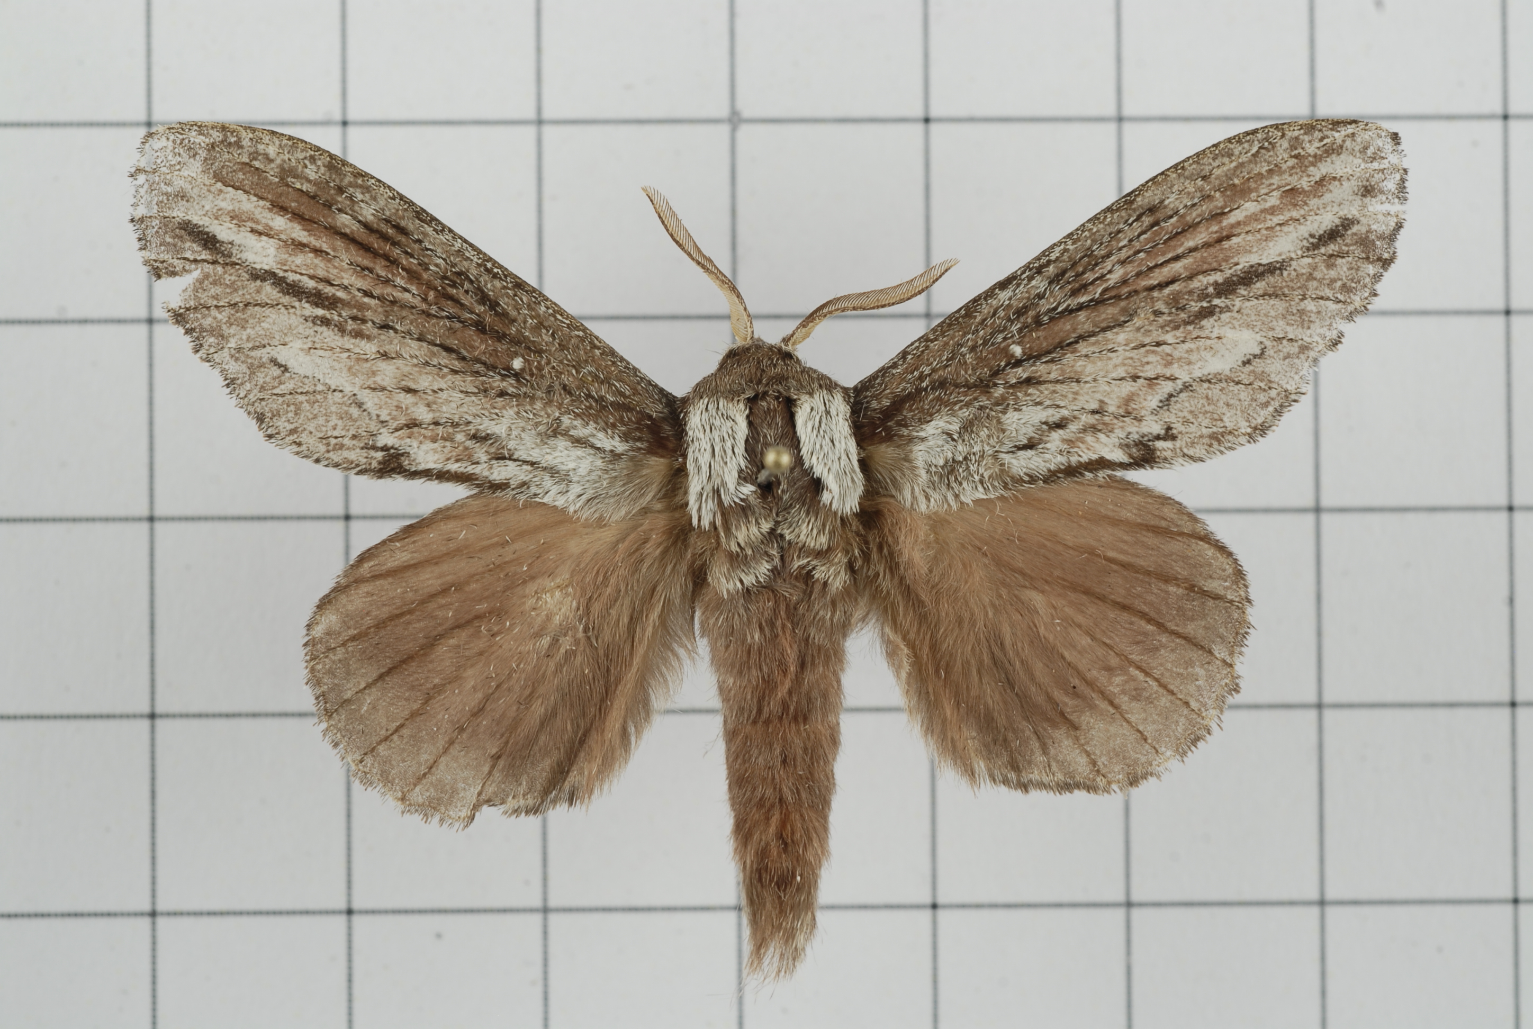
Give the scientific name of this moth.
Pachypasoides albisparsa
